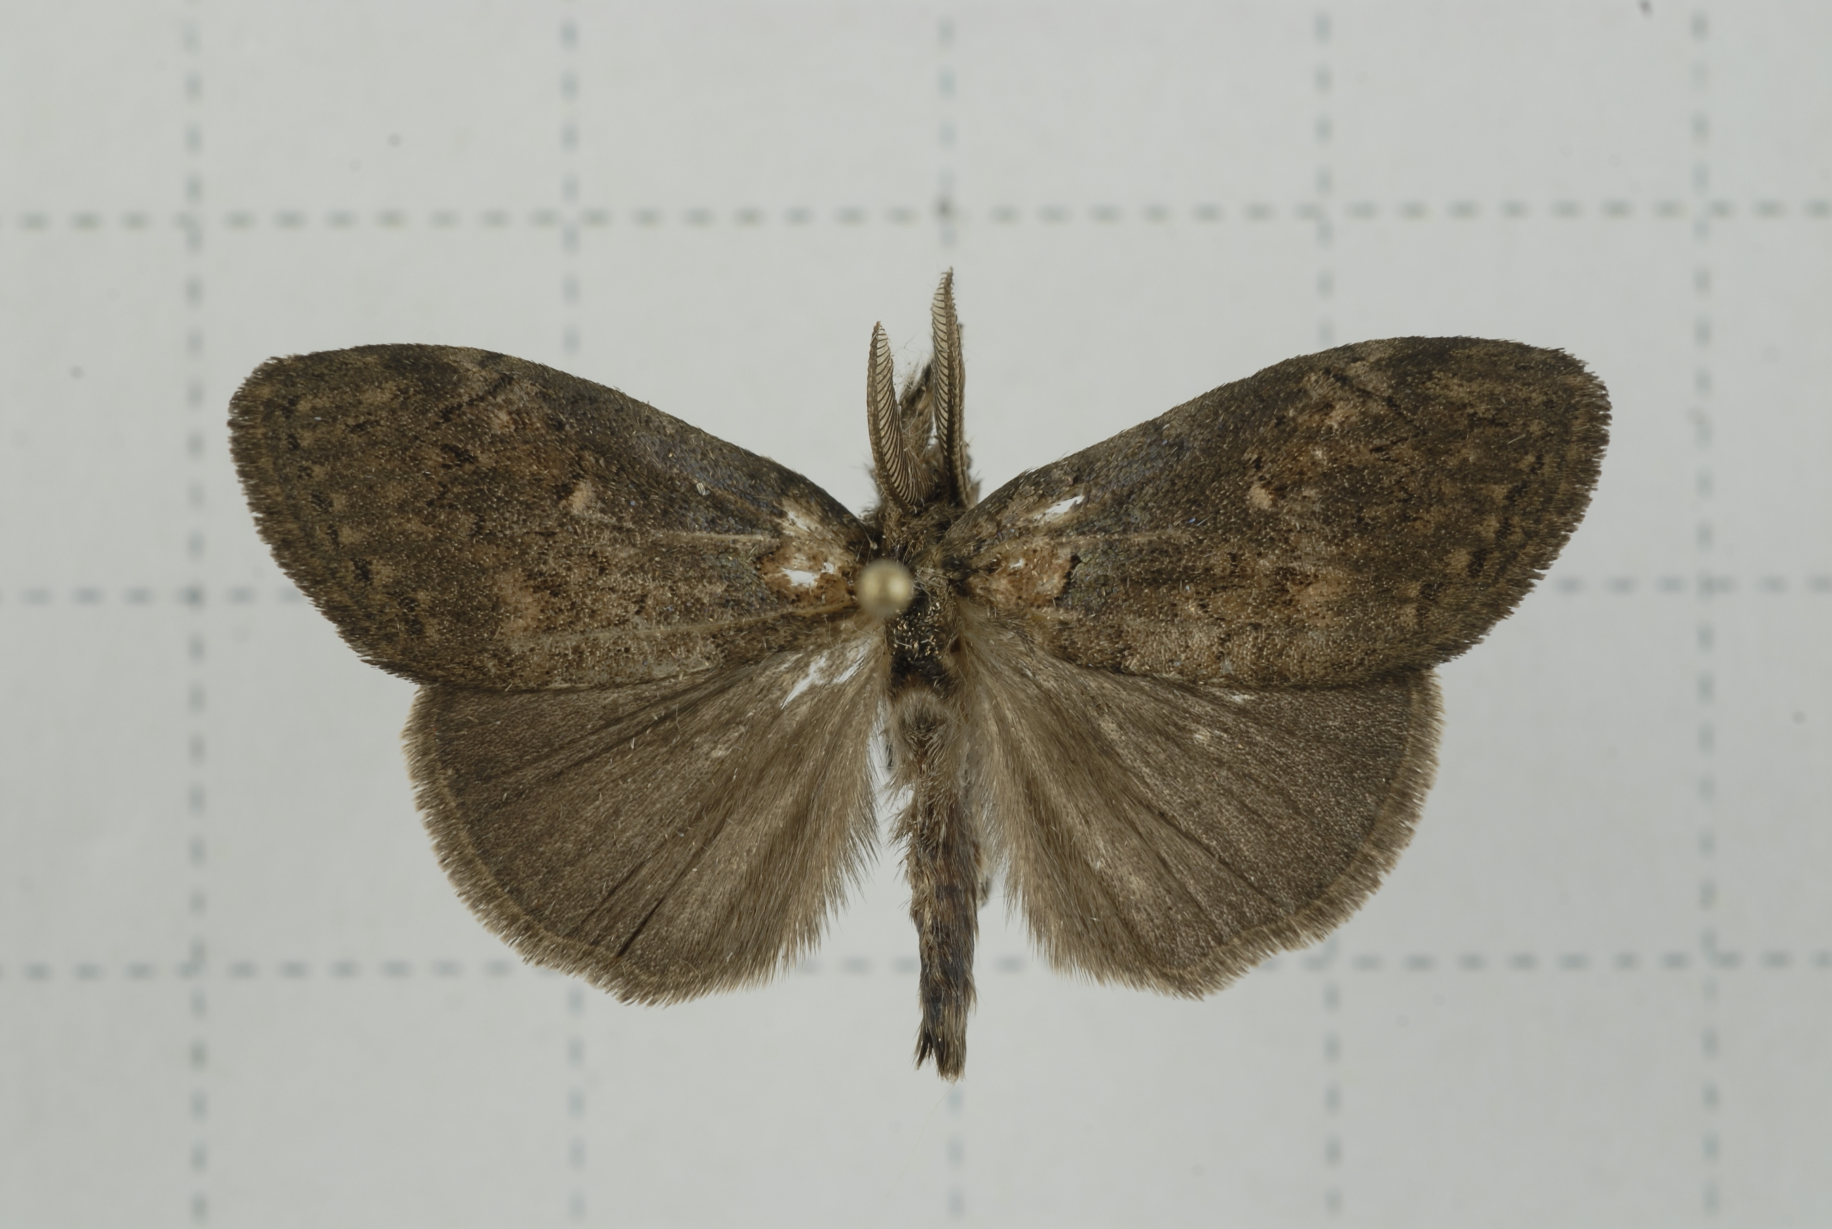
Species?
Olene dudgeoni
